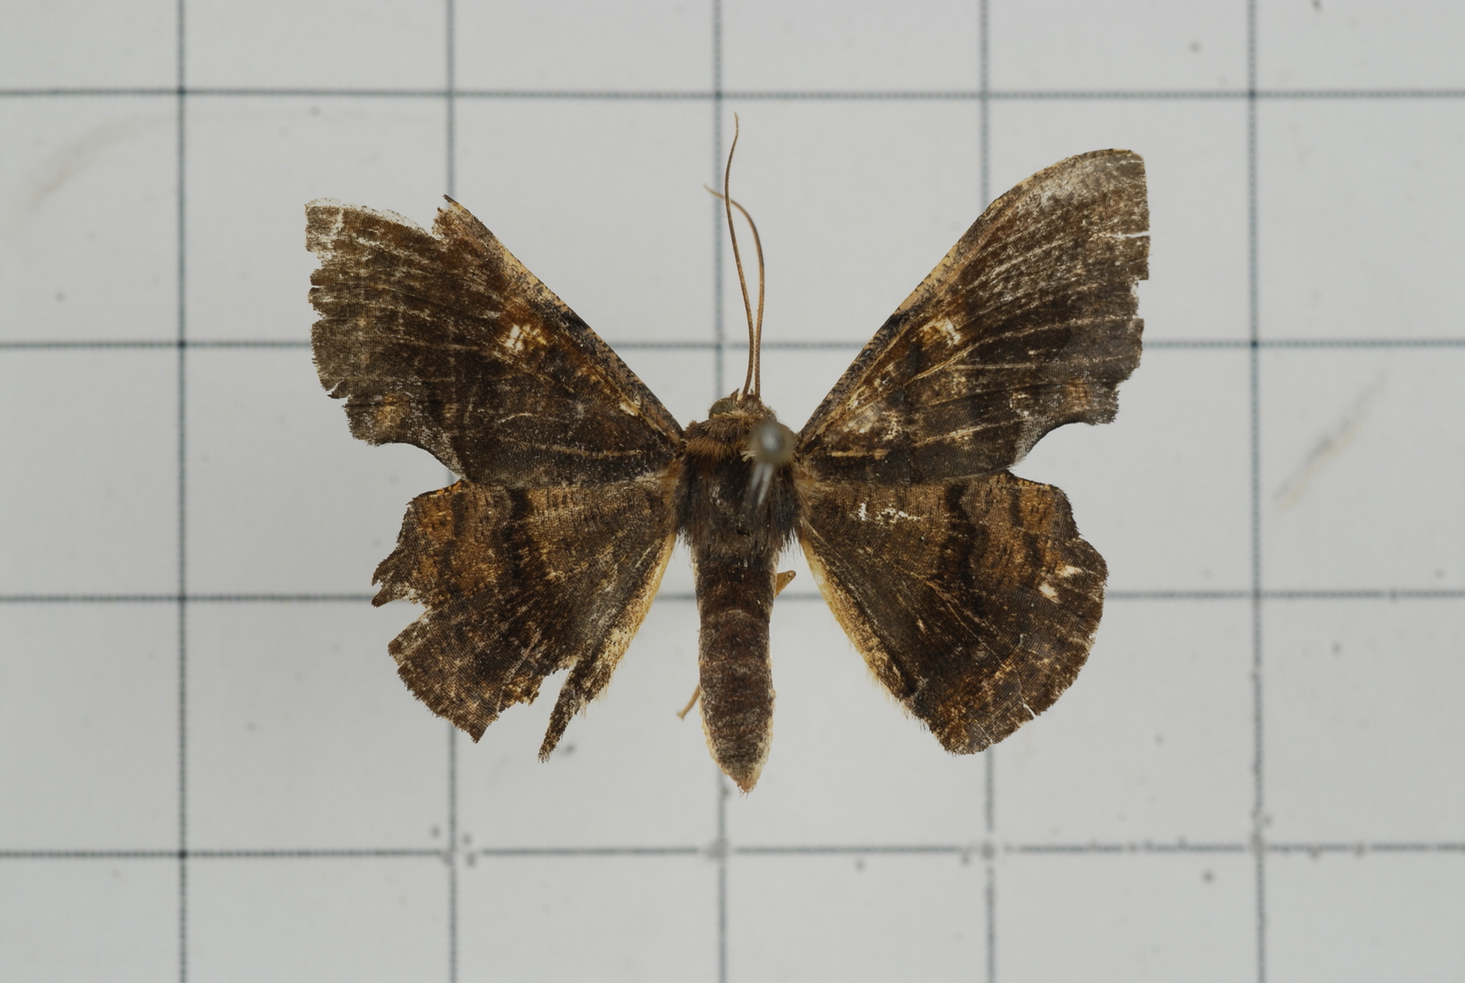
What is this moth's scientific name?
Fascellina chromataria
